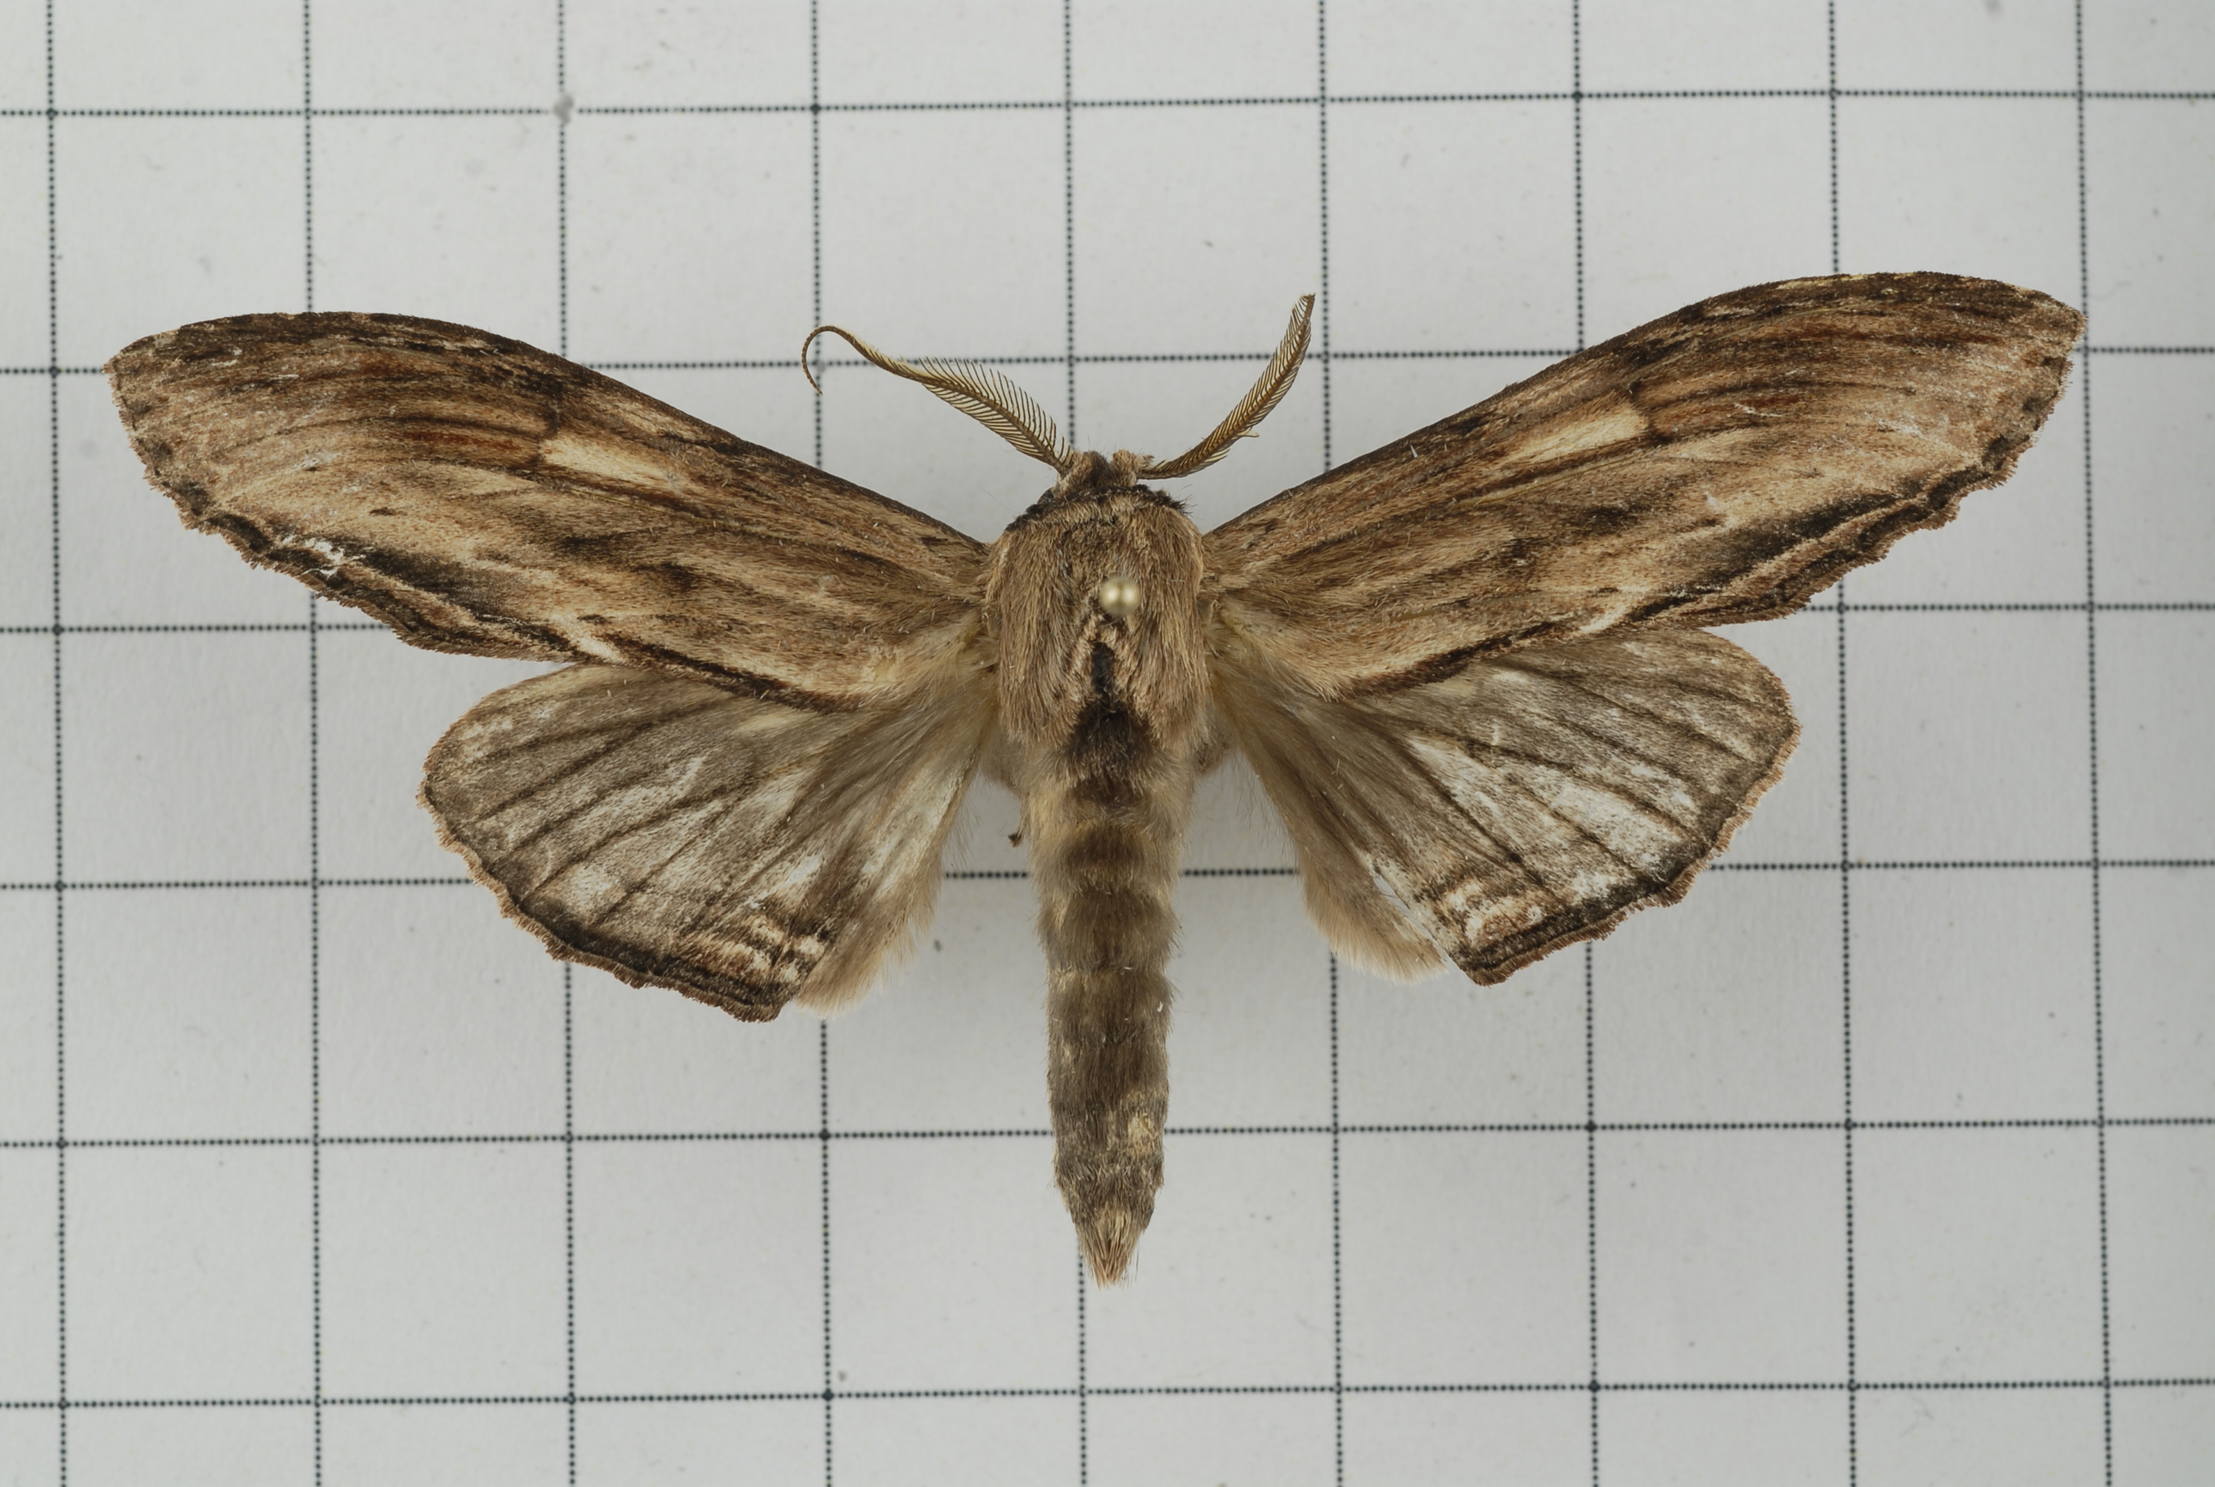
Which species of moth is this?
Acmeshachia gigantea
